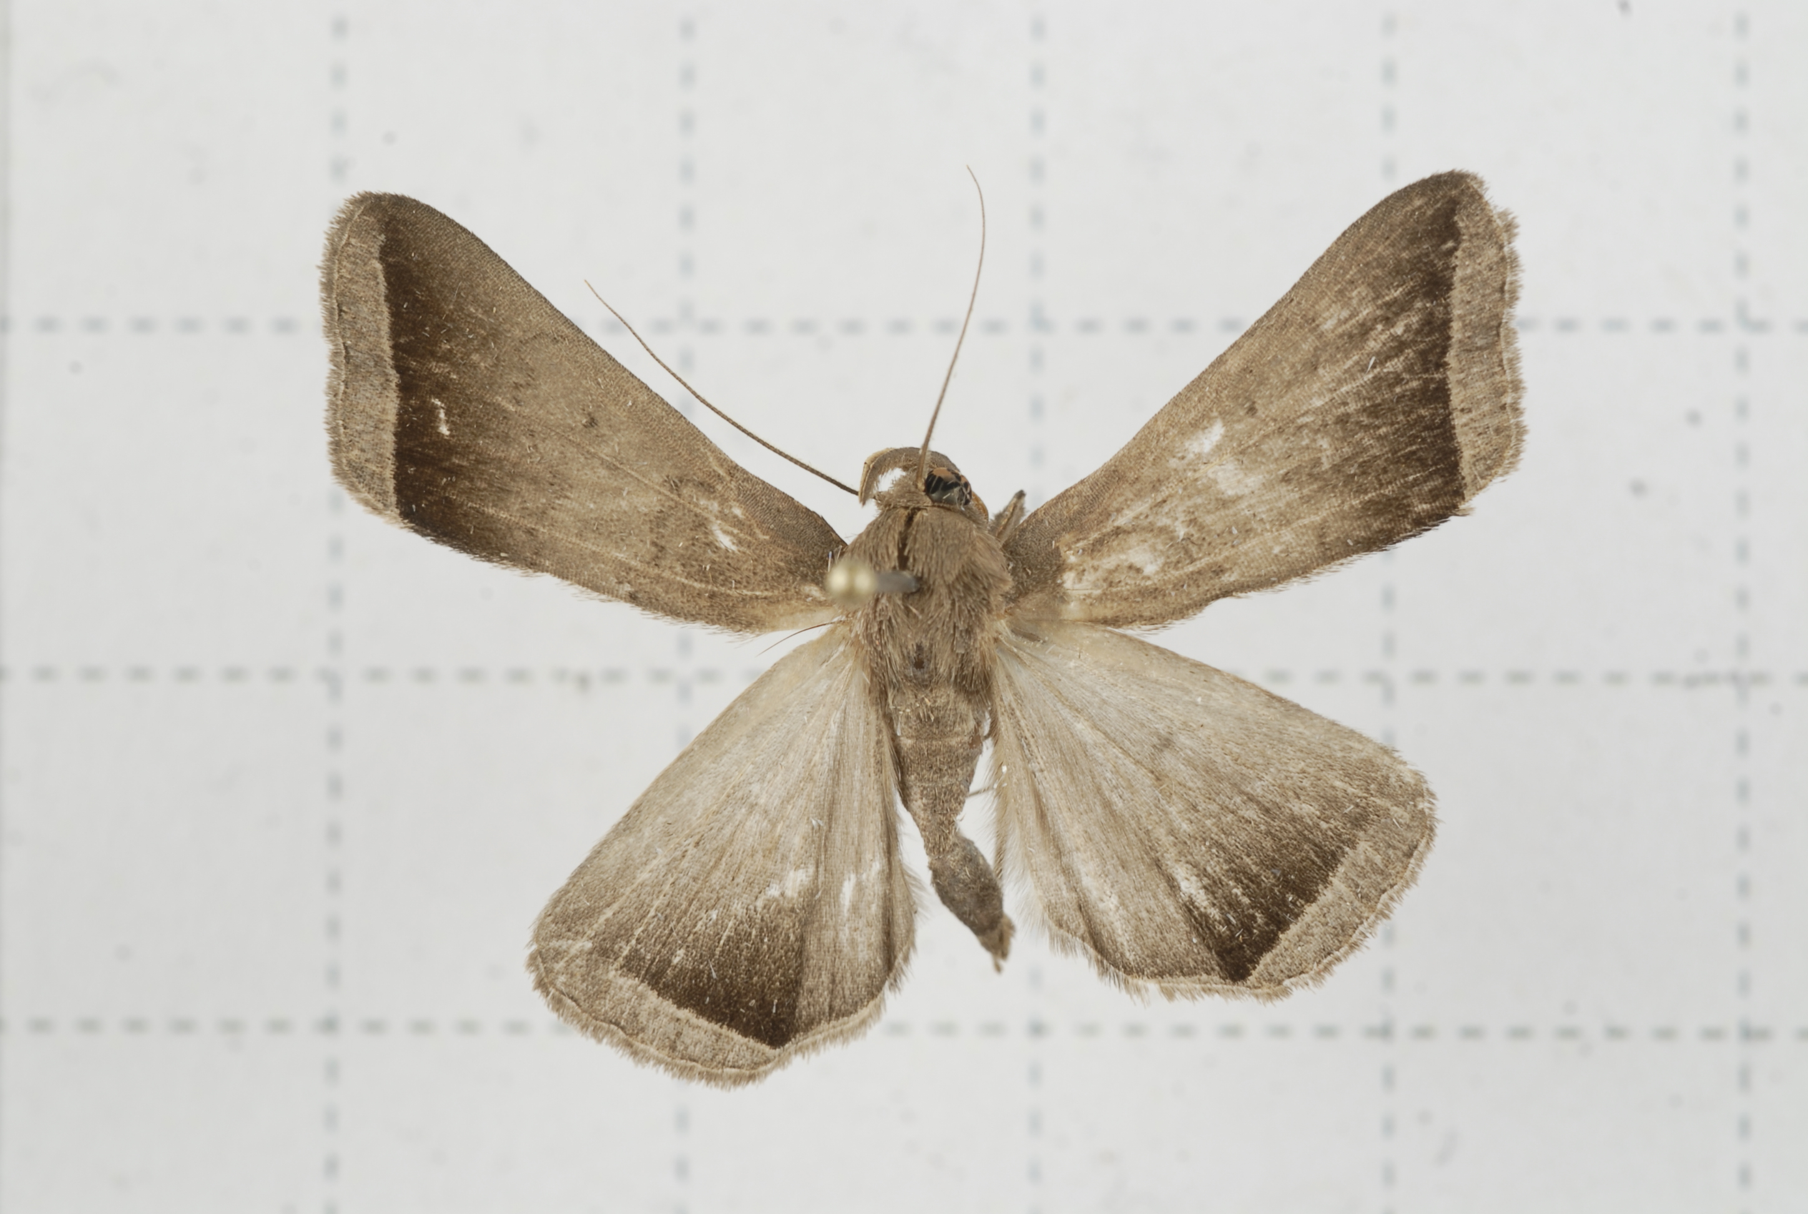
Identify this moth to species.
Simplicia bimarginata
